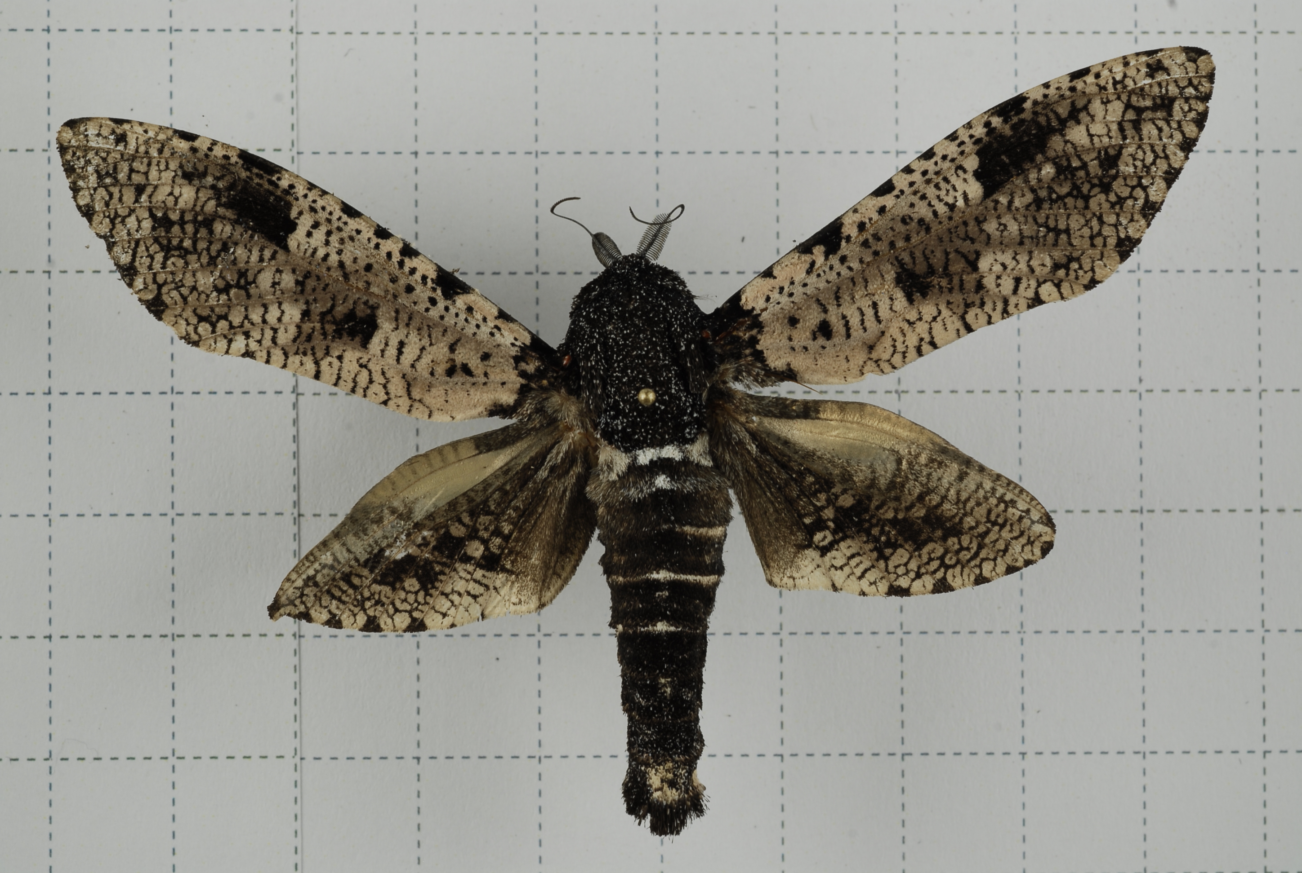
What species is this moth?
Xyleutes strix
